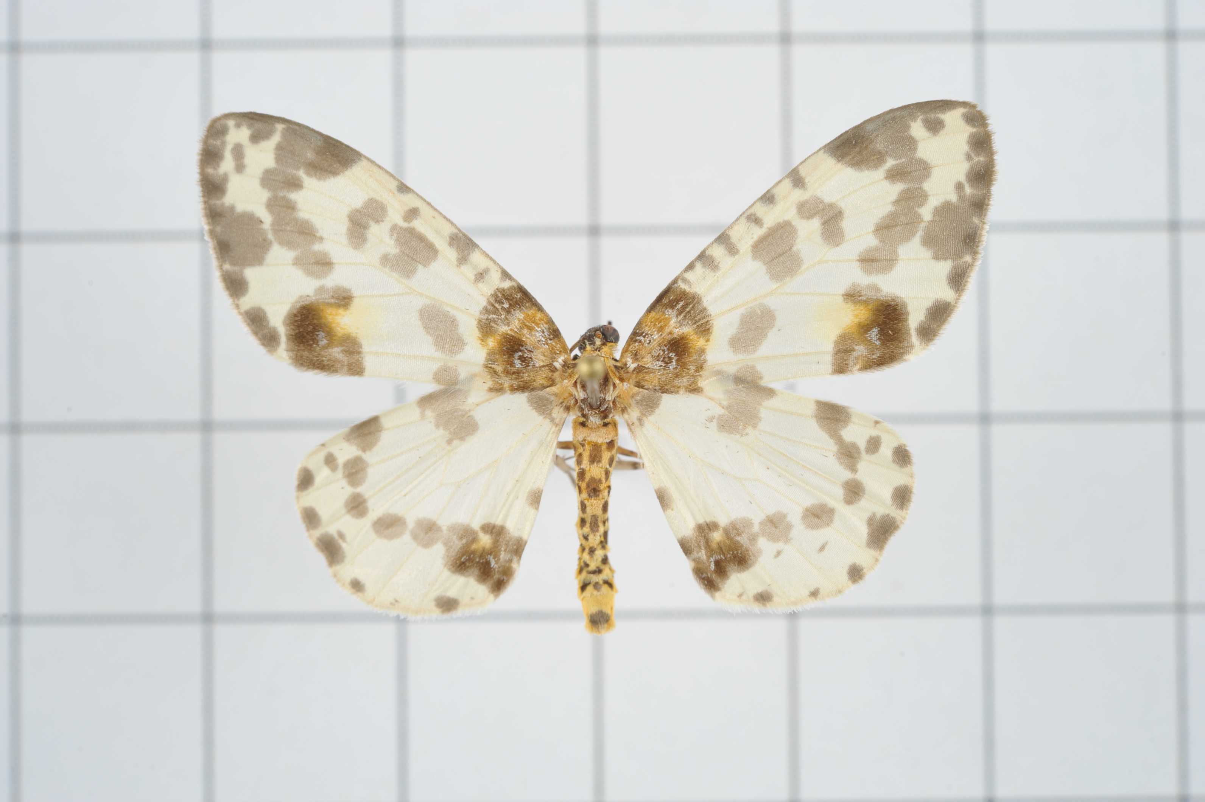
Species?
Abraxas formosilluminata
